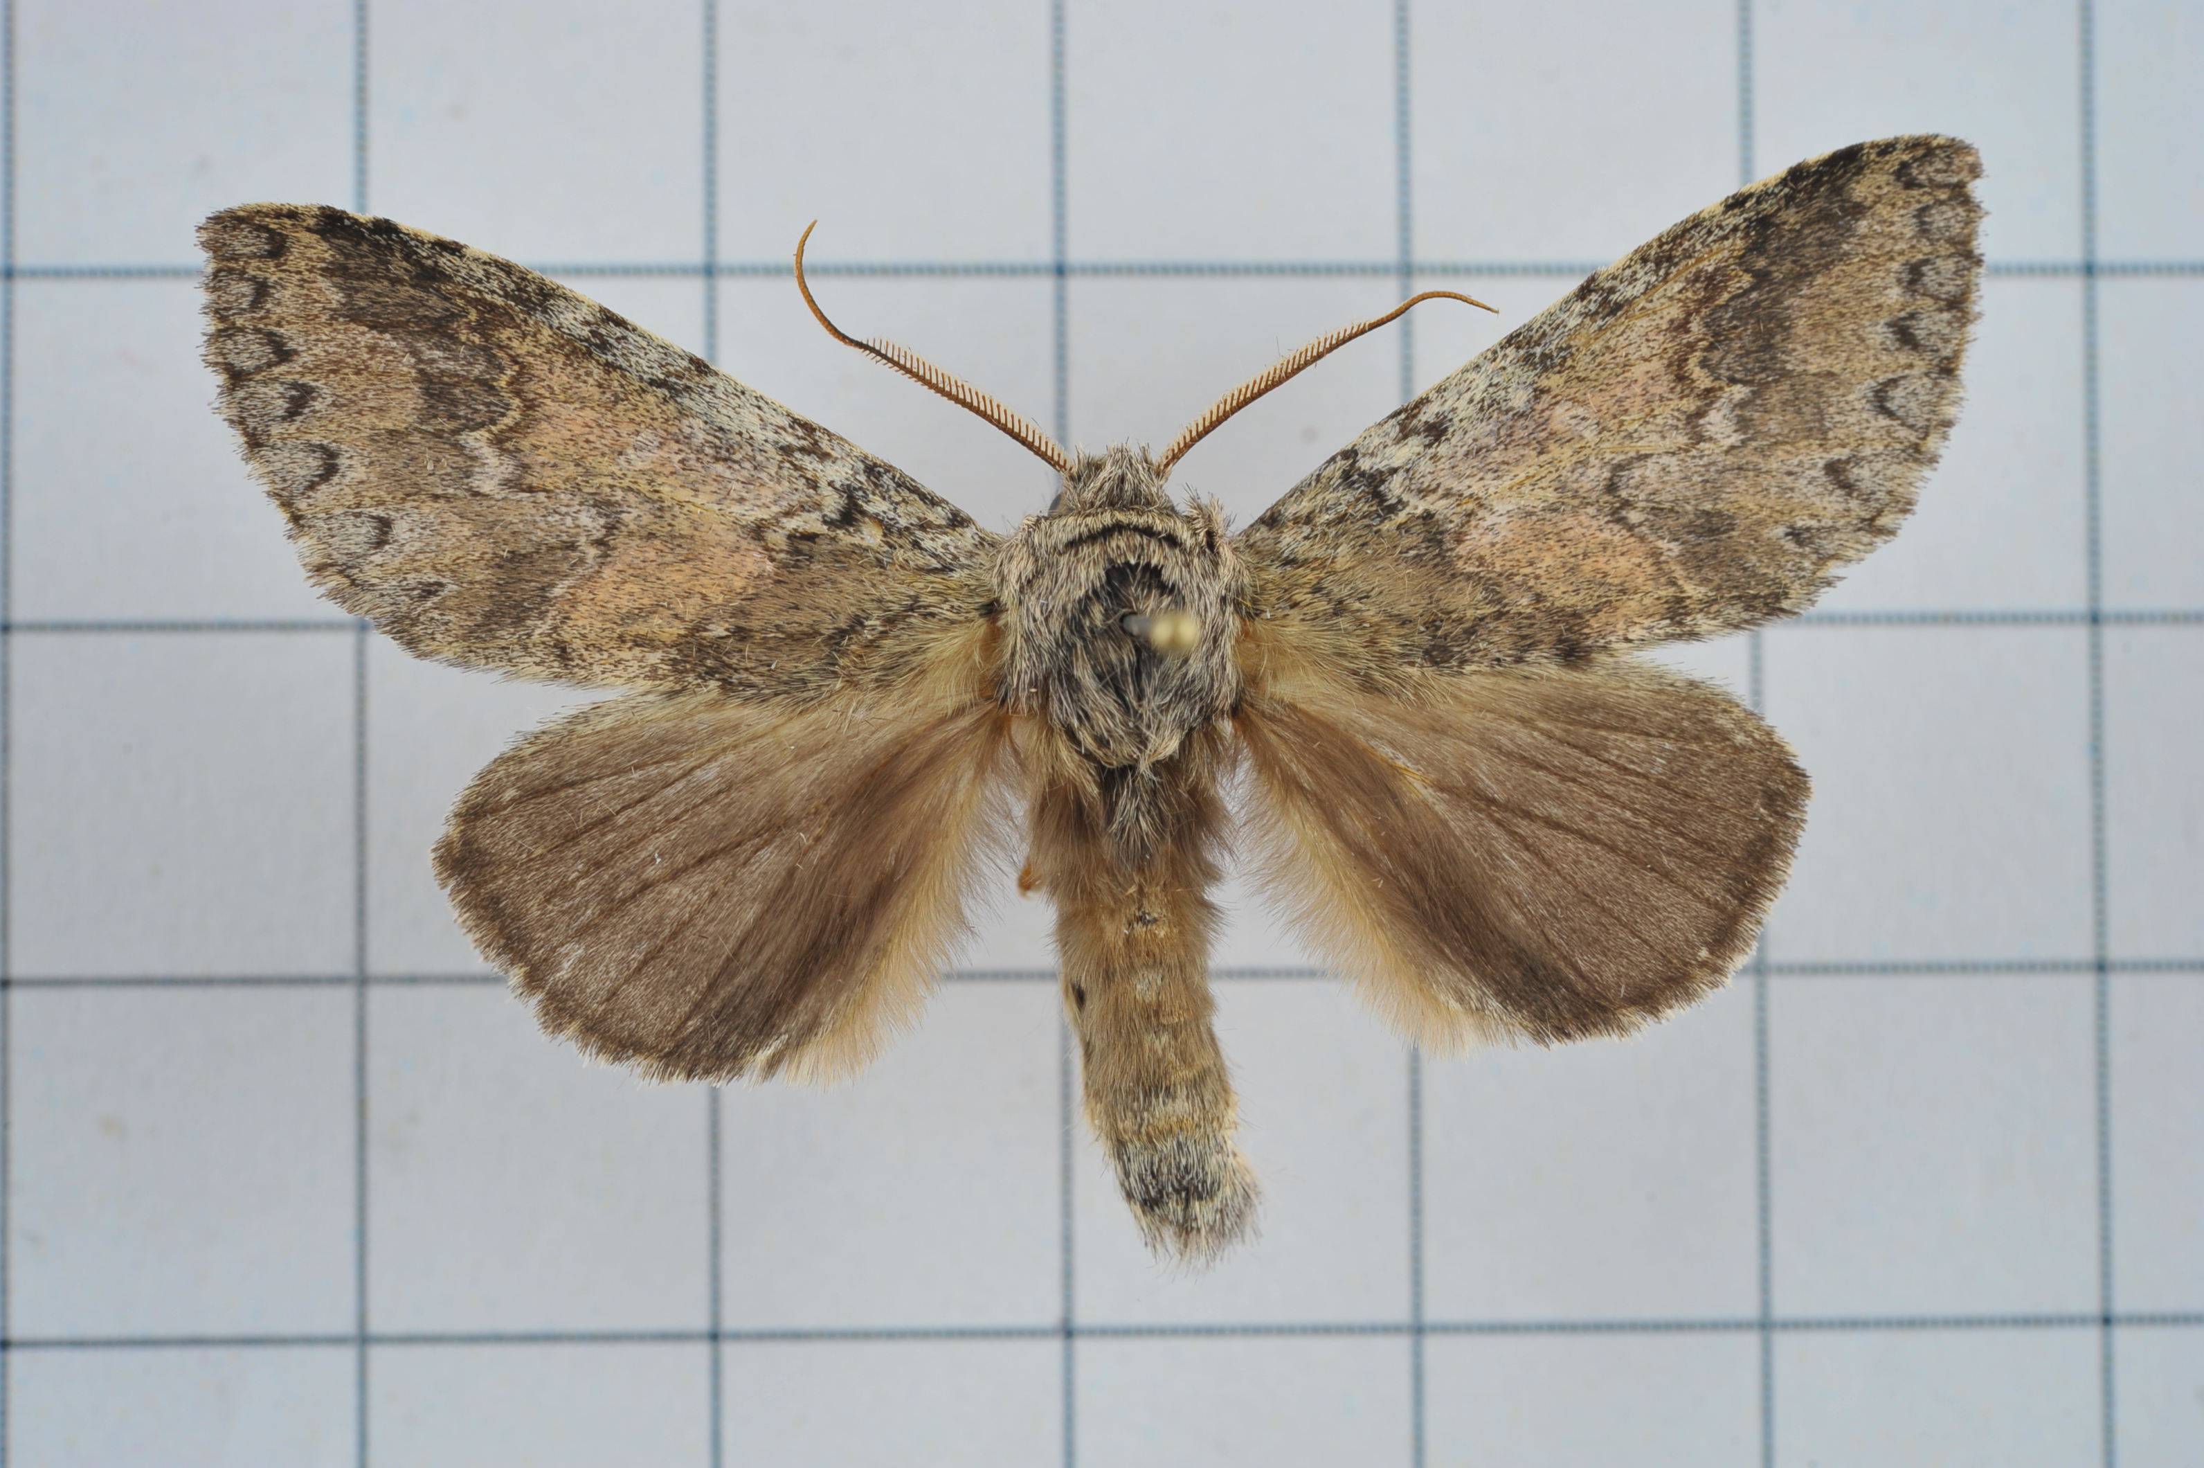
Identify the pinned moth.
Disparia wilemani
